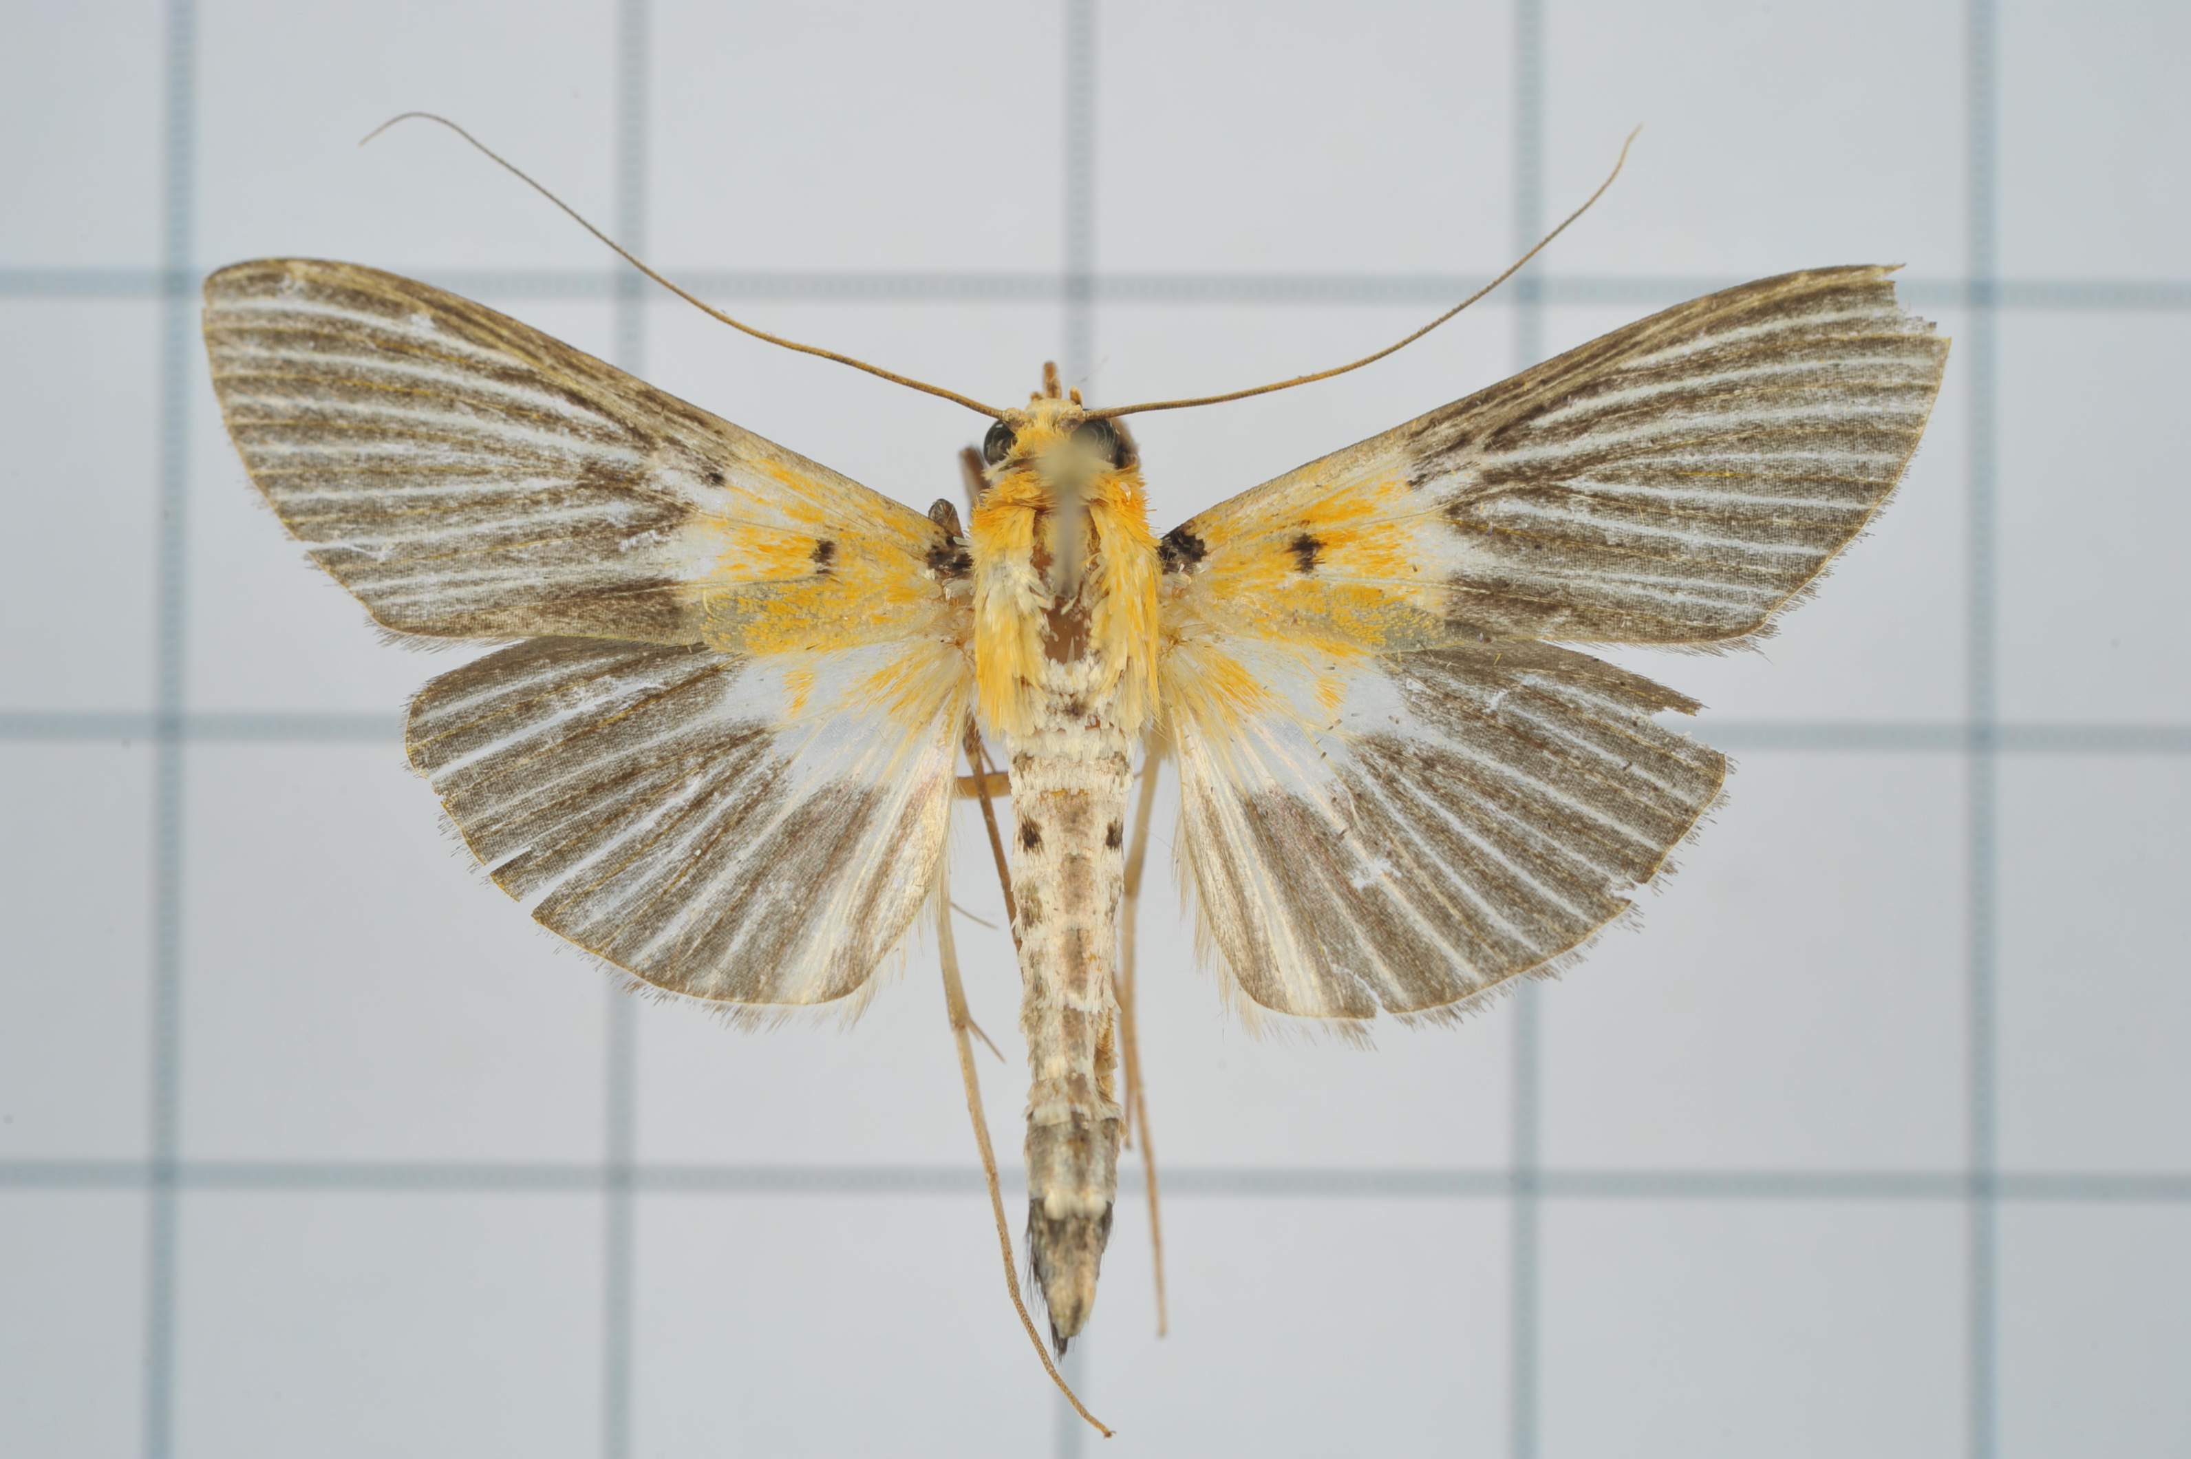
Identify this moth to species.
Nevrina procopia
